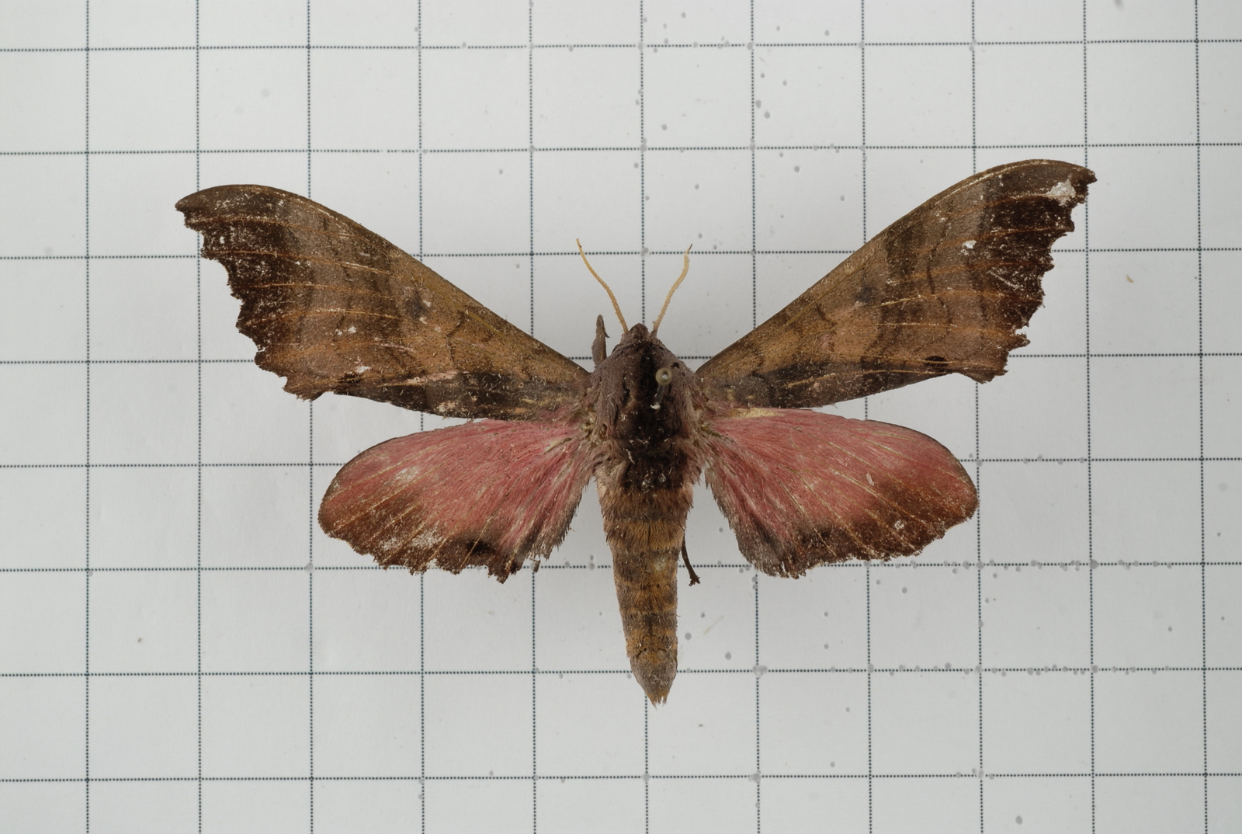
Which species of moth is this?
Marumba gaschkewitschii gressitti
